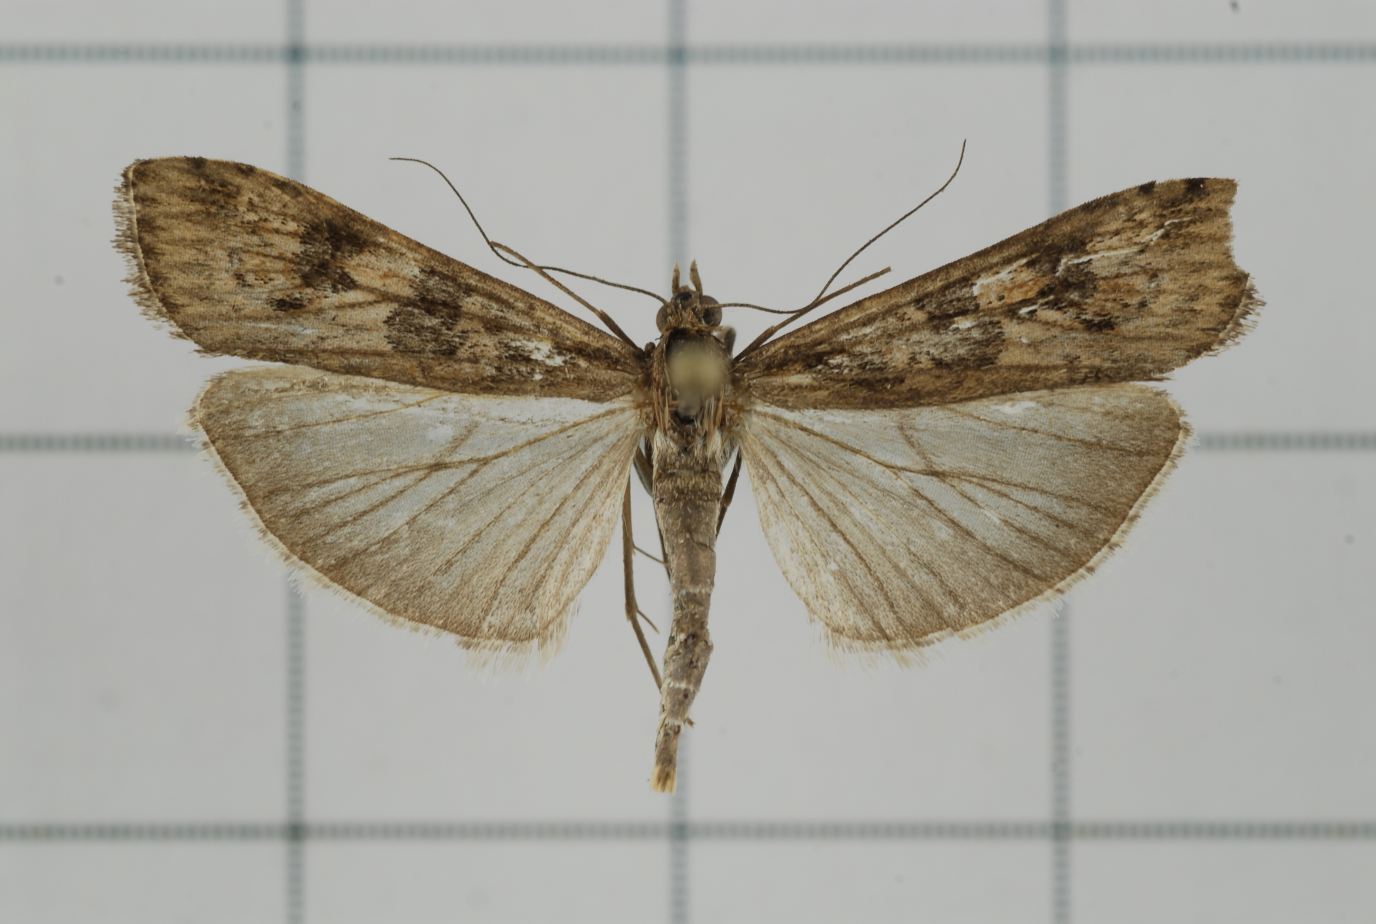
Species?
Nomophila noctuella
